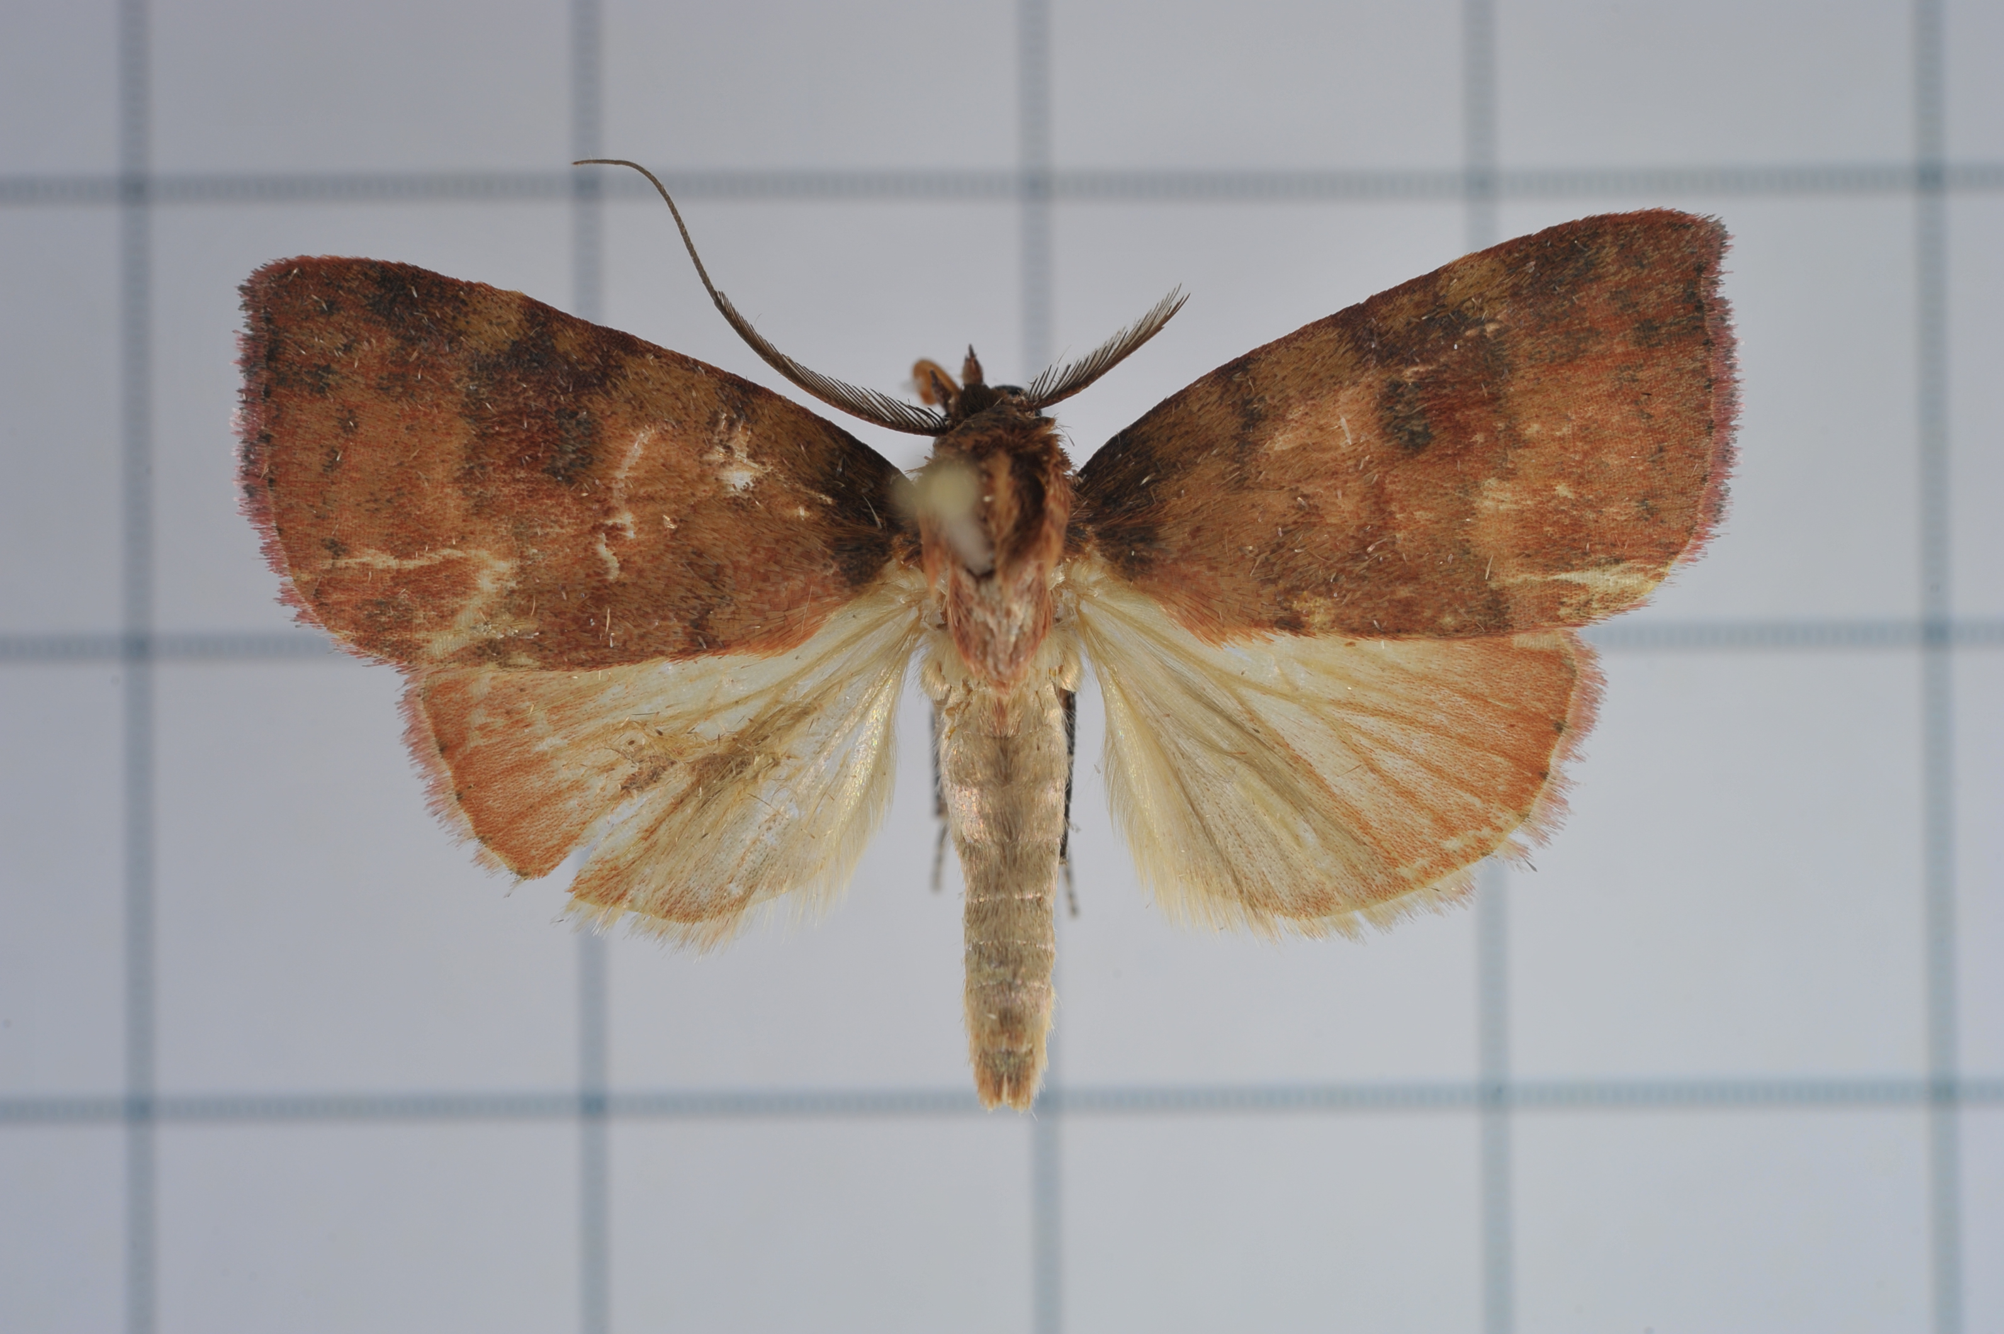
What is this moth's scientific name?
Gelastocera exusta
